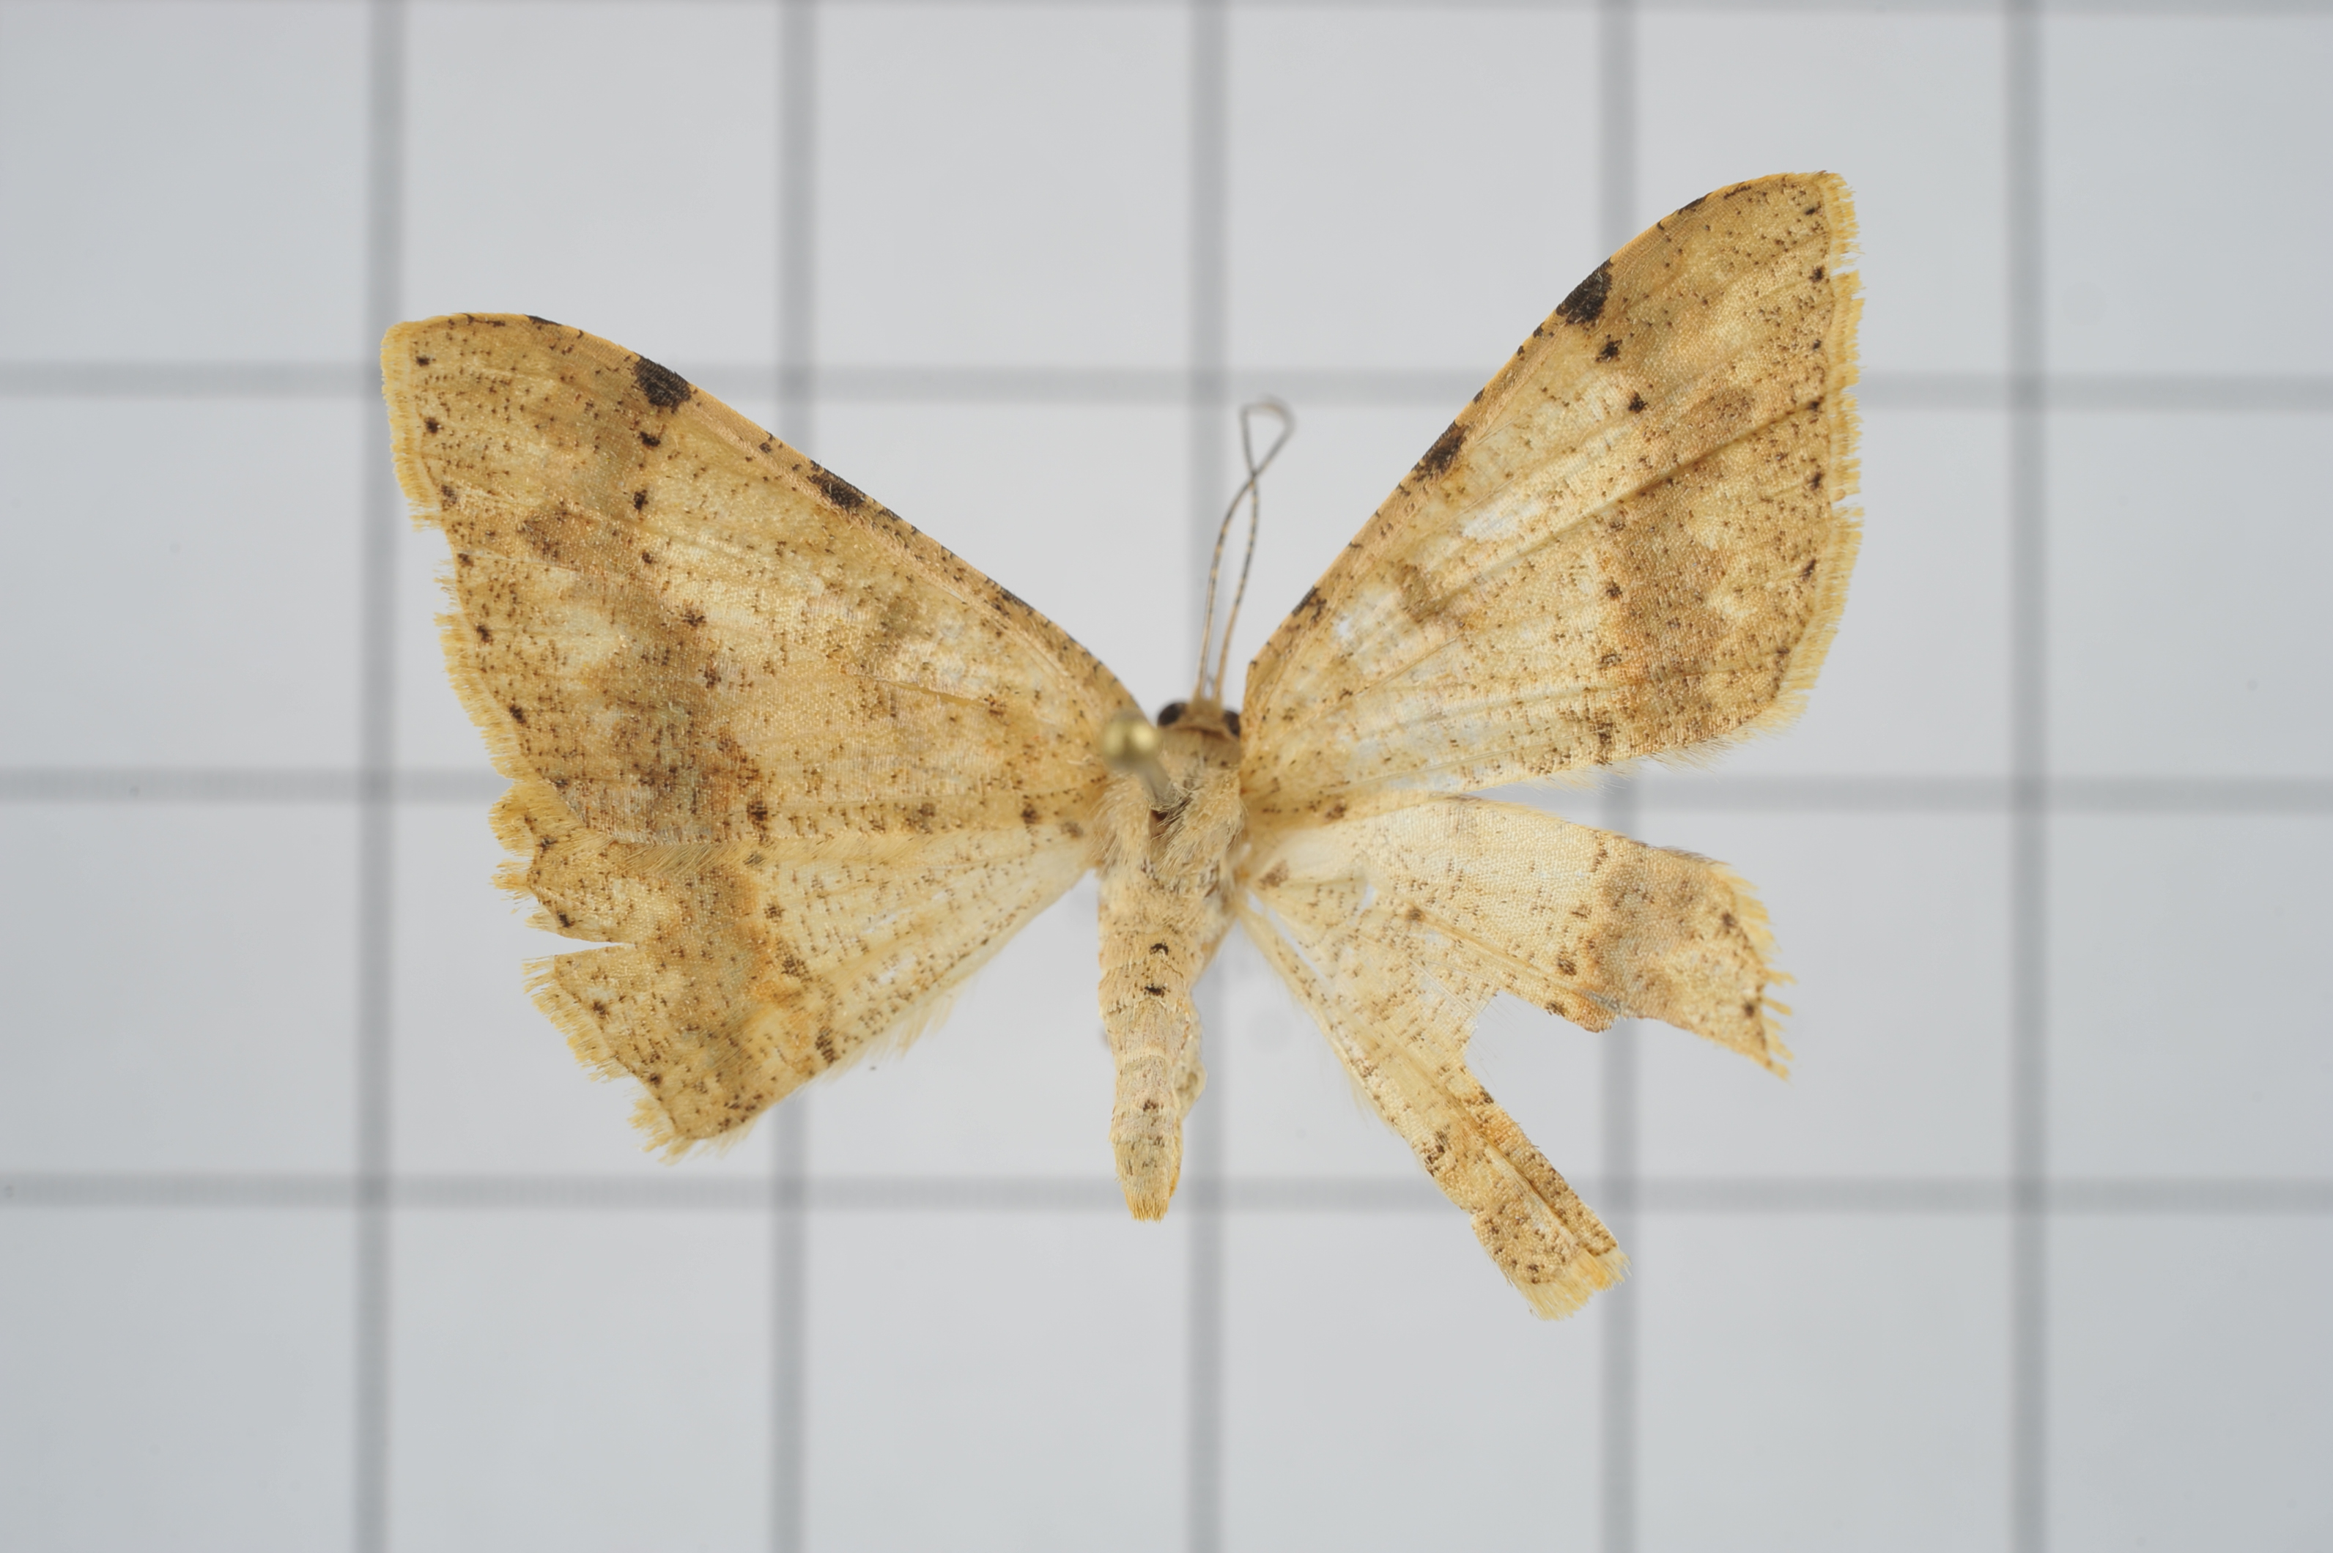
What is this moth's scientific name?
Macaria abydata
